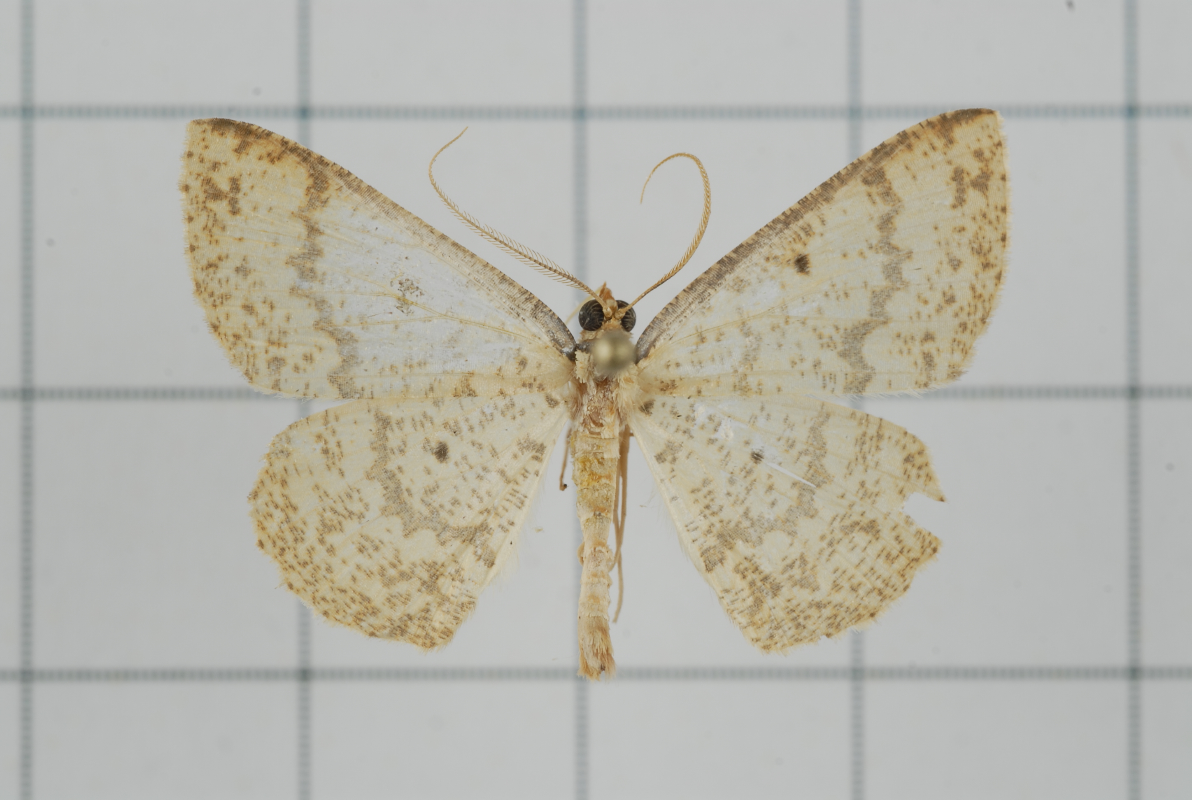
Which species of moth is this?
Synegia esther
